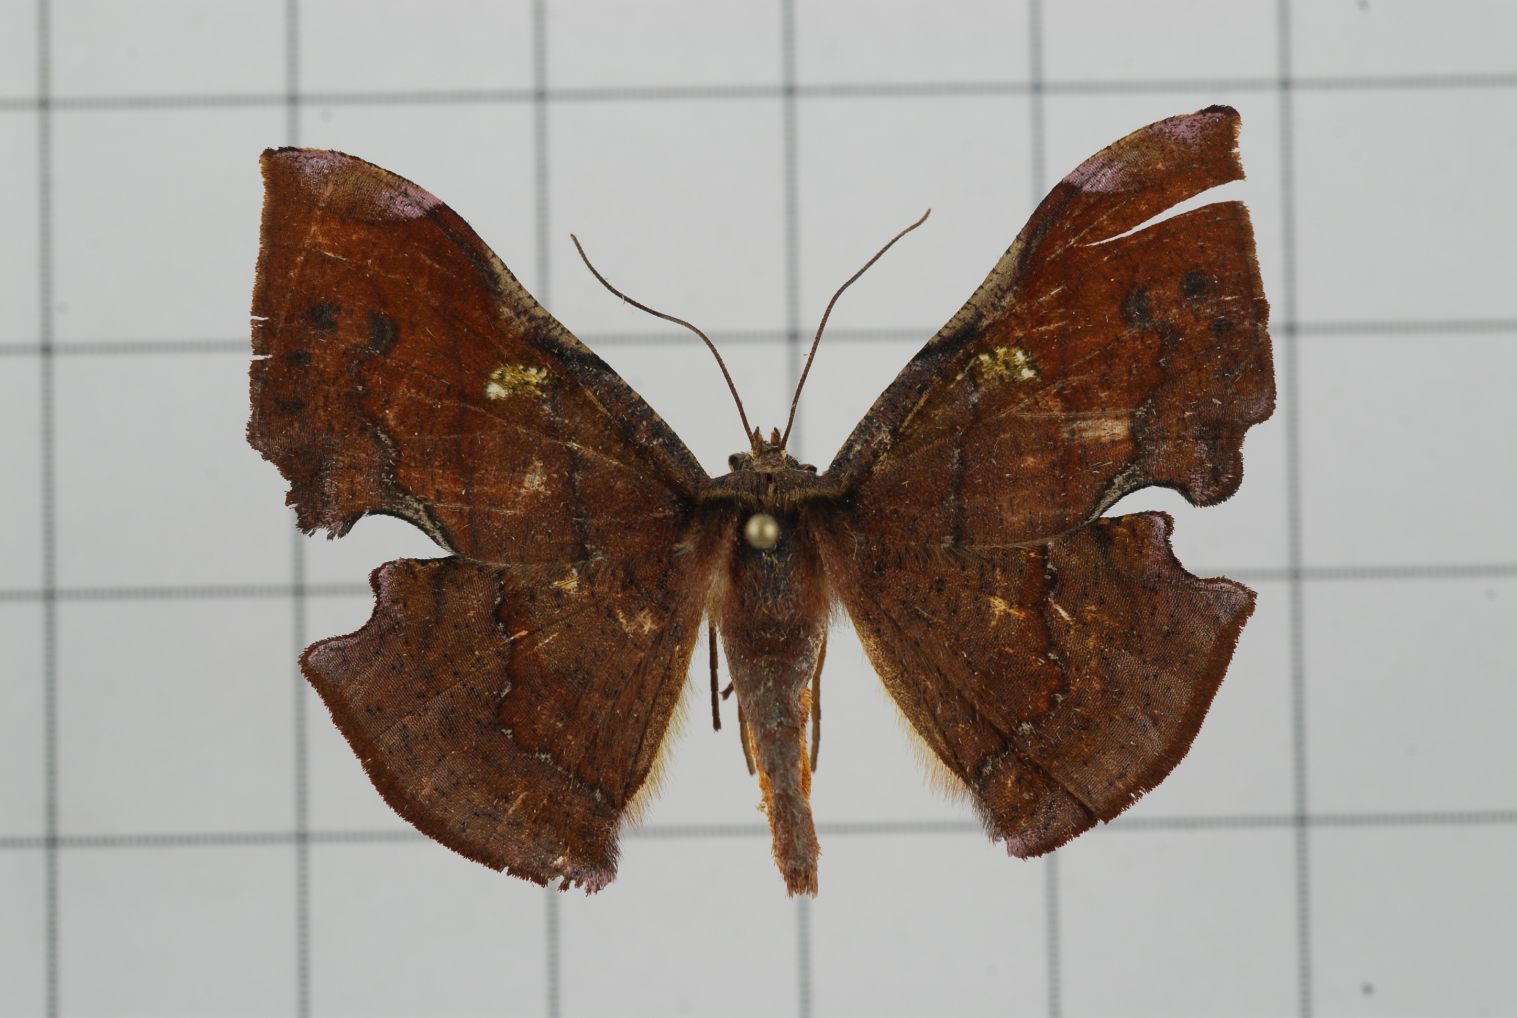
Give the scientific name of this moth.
Fascellina chromataria
